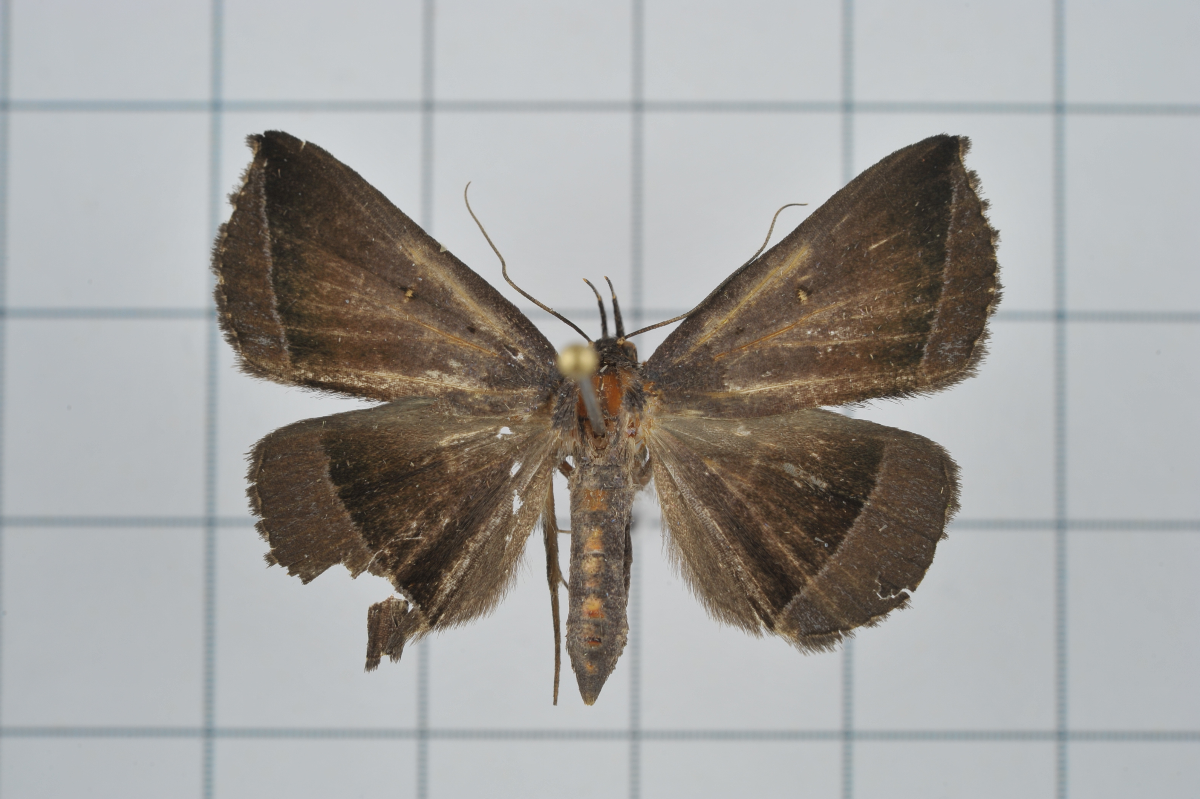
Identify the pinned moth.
Hadennia hisbonalis
